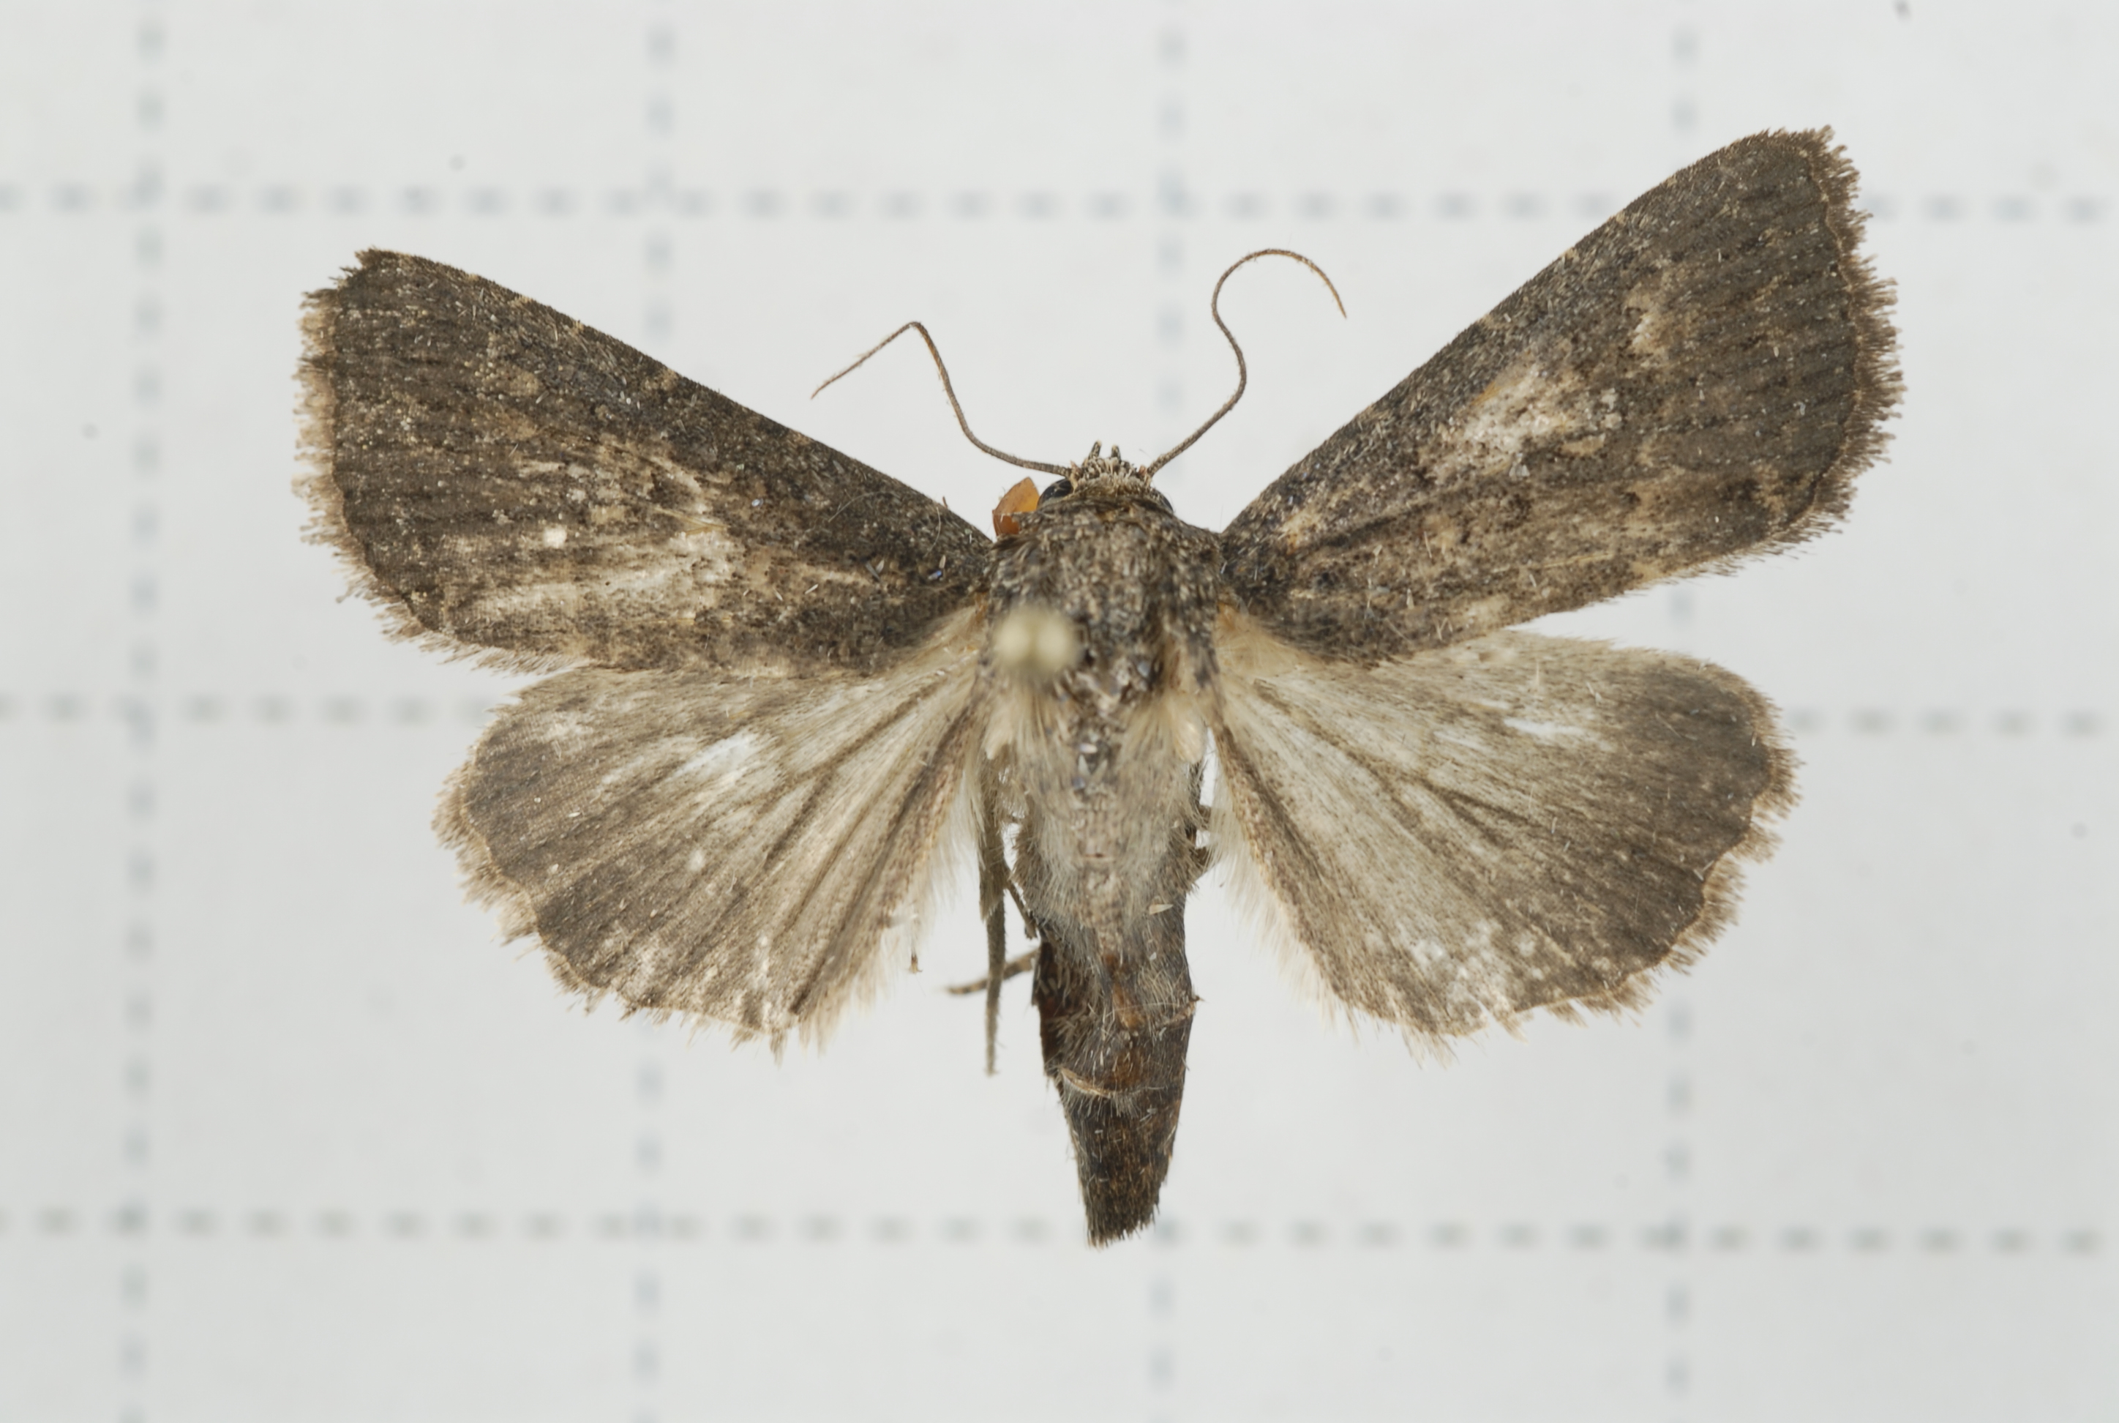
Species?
Condica illecta
